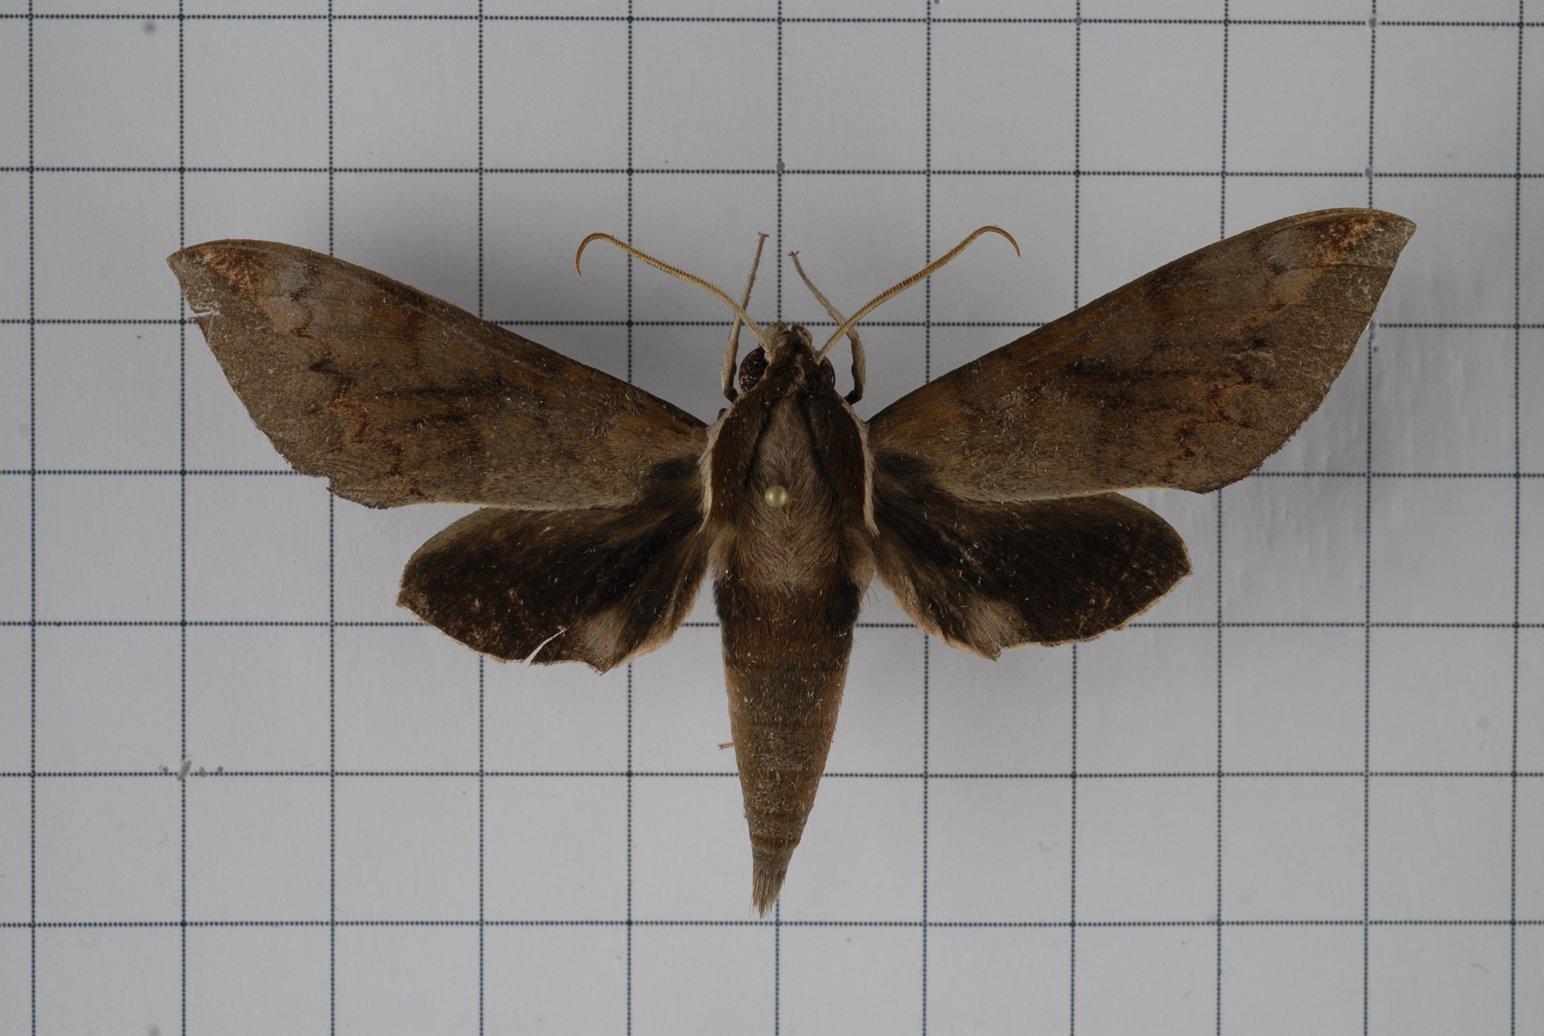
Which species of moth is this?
Acosmerycoides harterti
